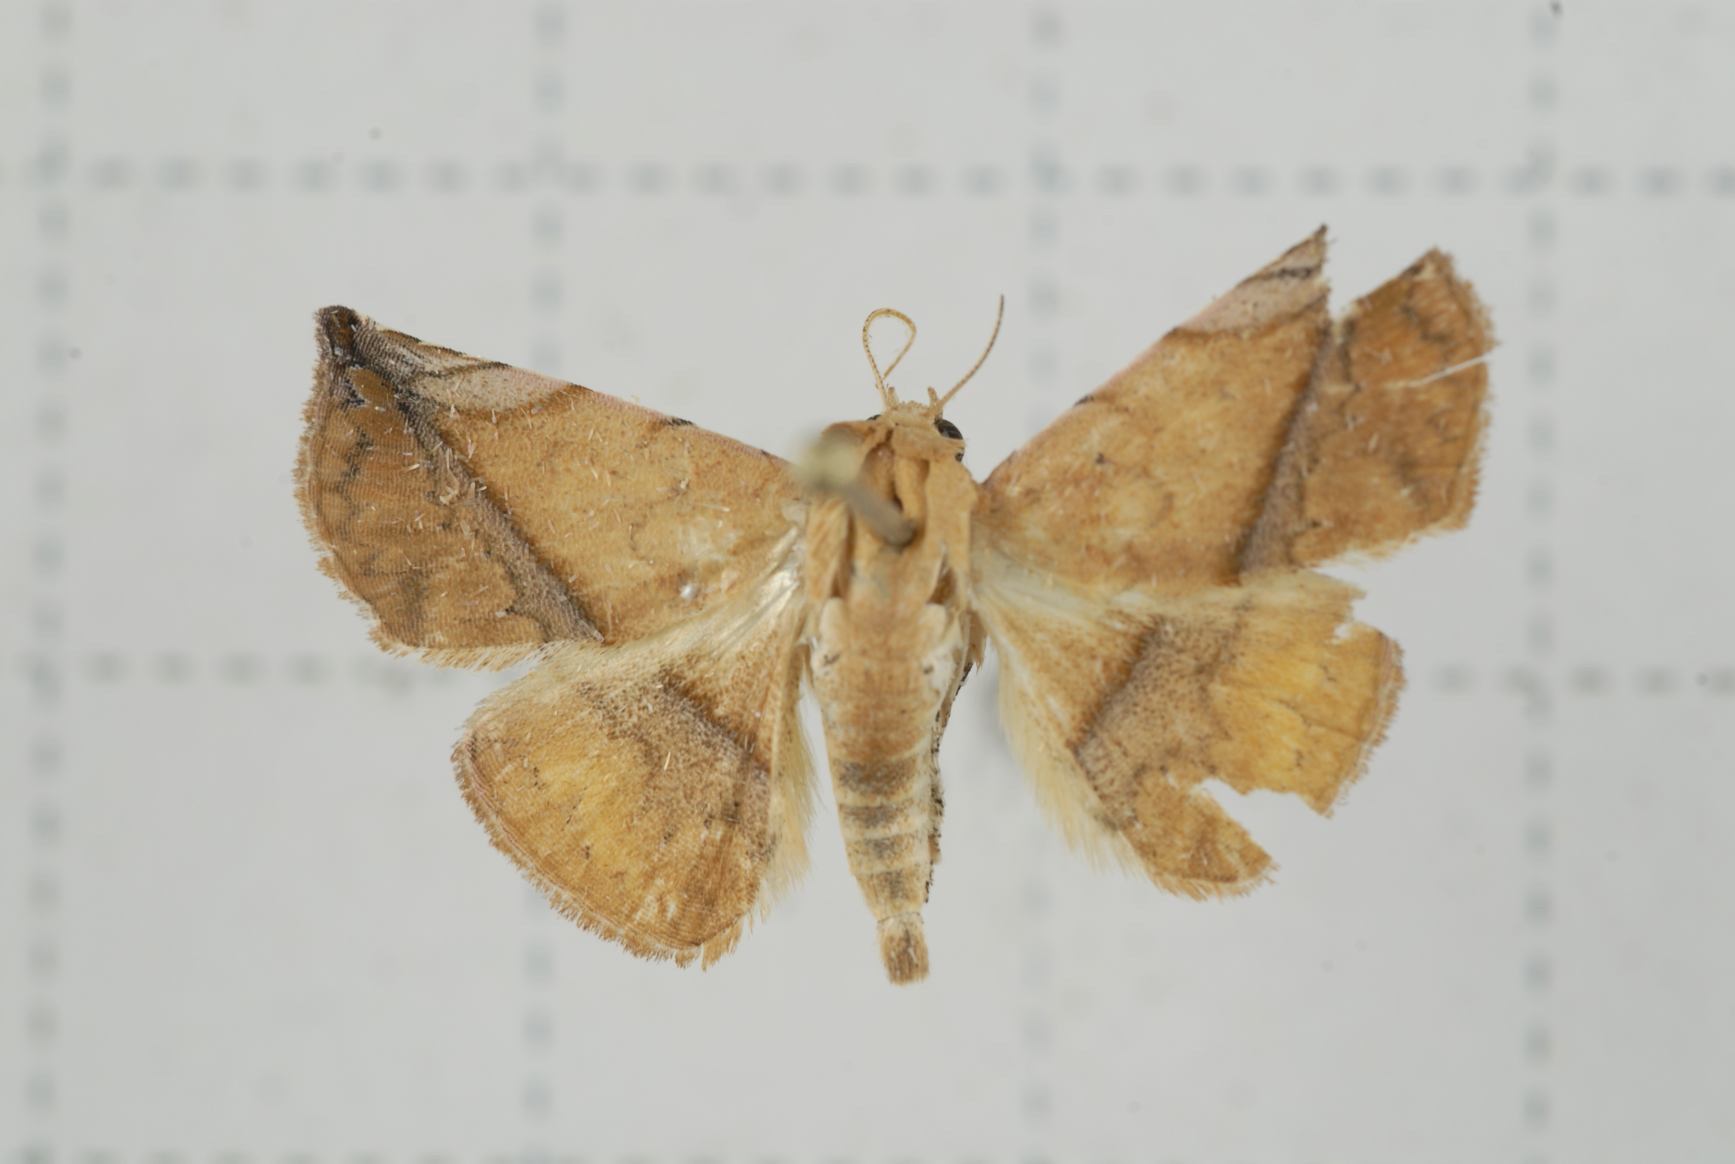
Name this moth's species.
Eublemma quadrapex
